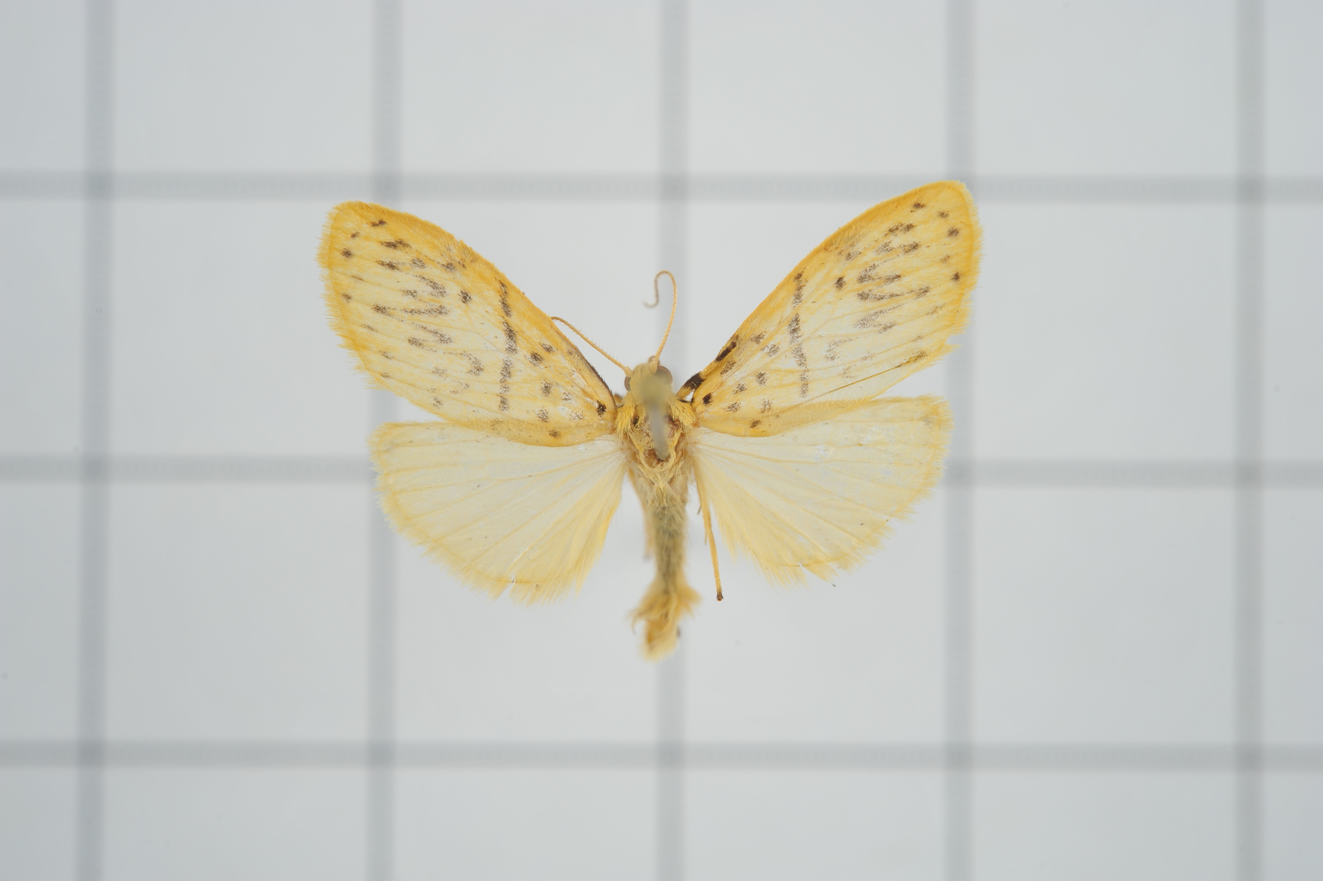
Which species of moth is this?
Huangilene alikangiae alikangiae
